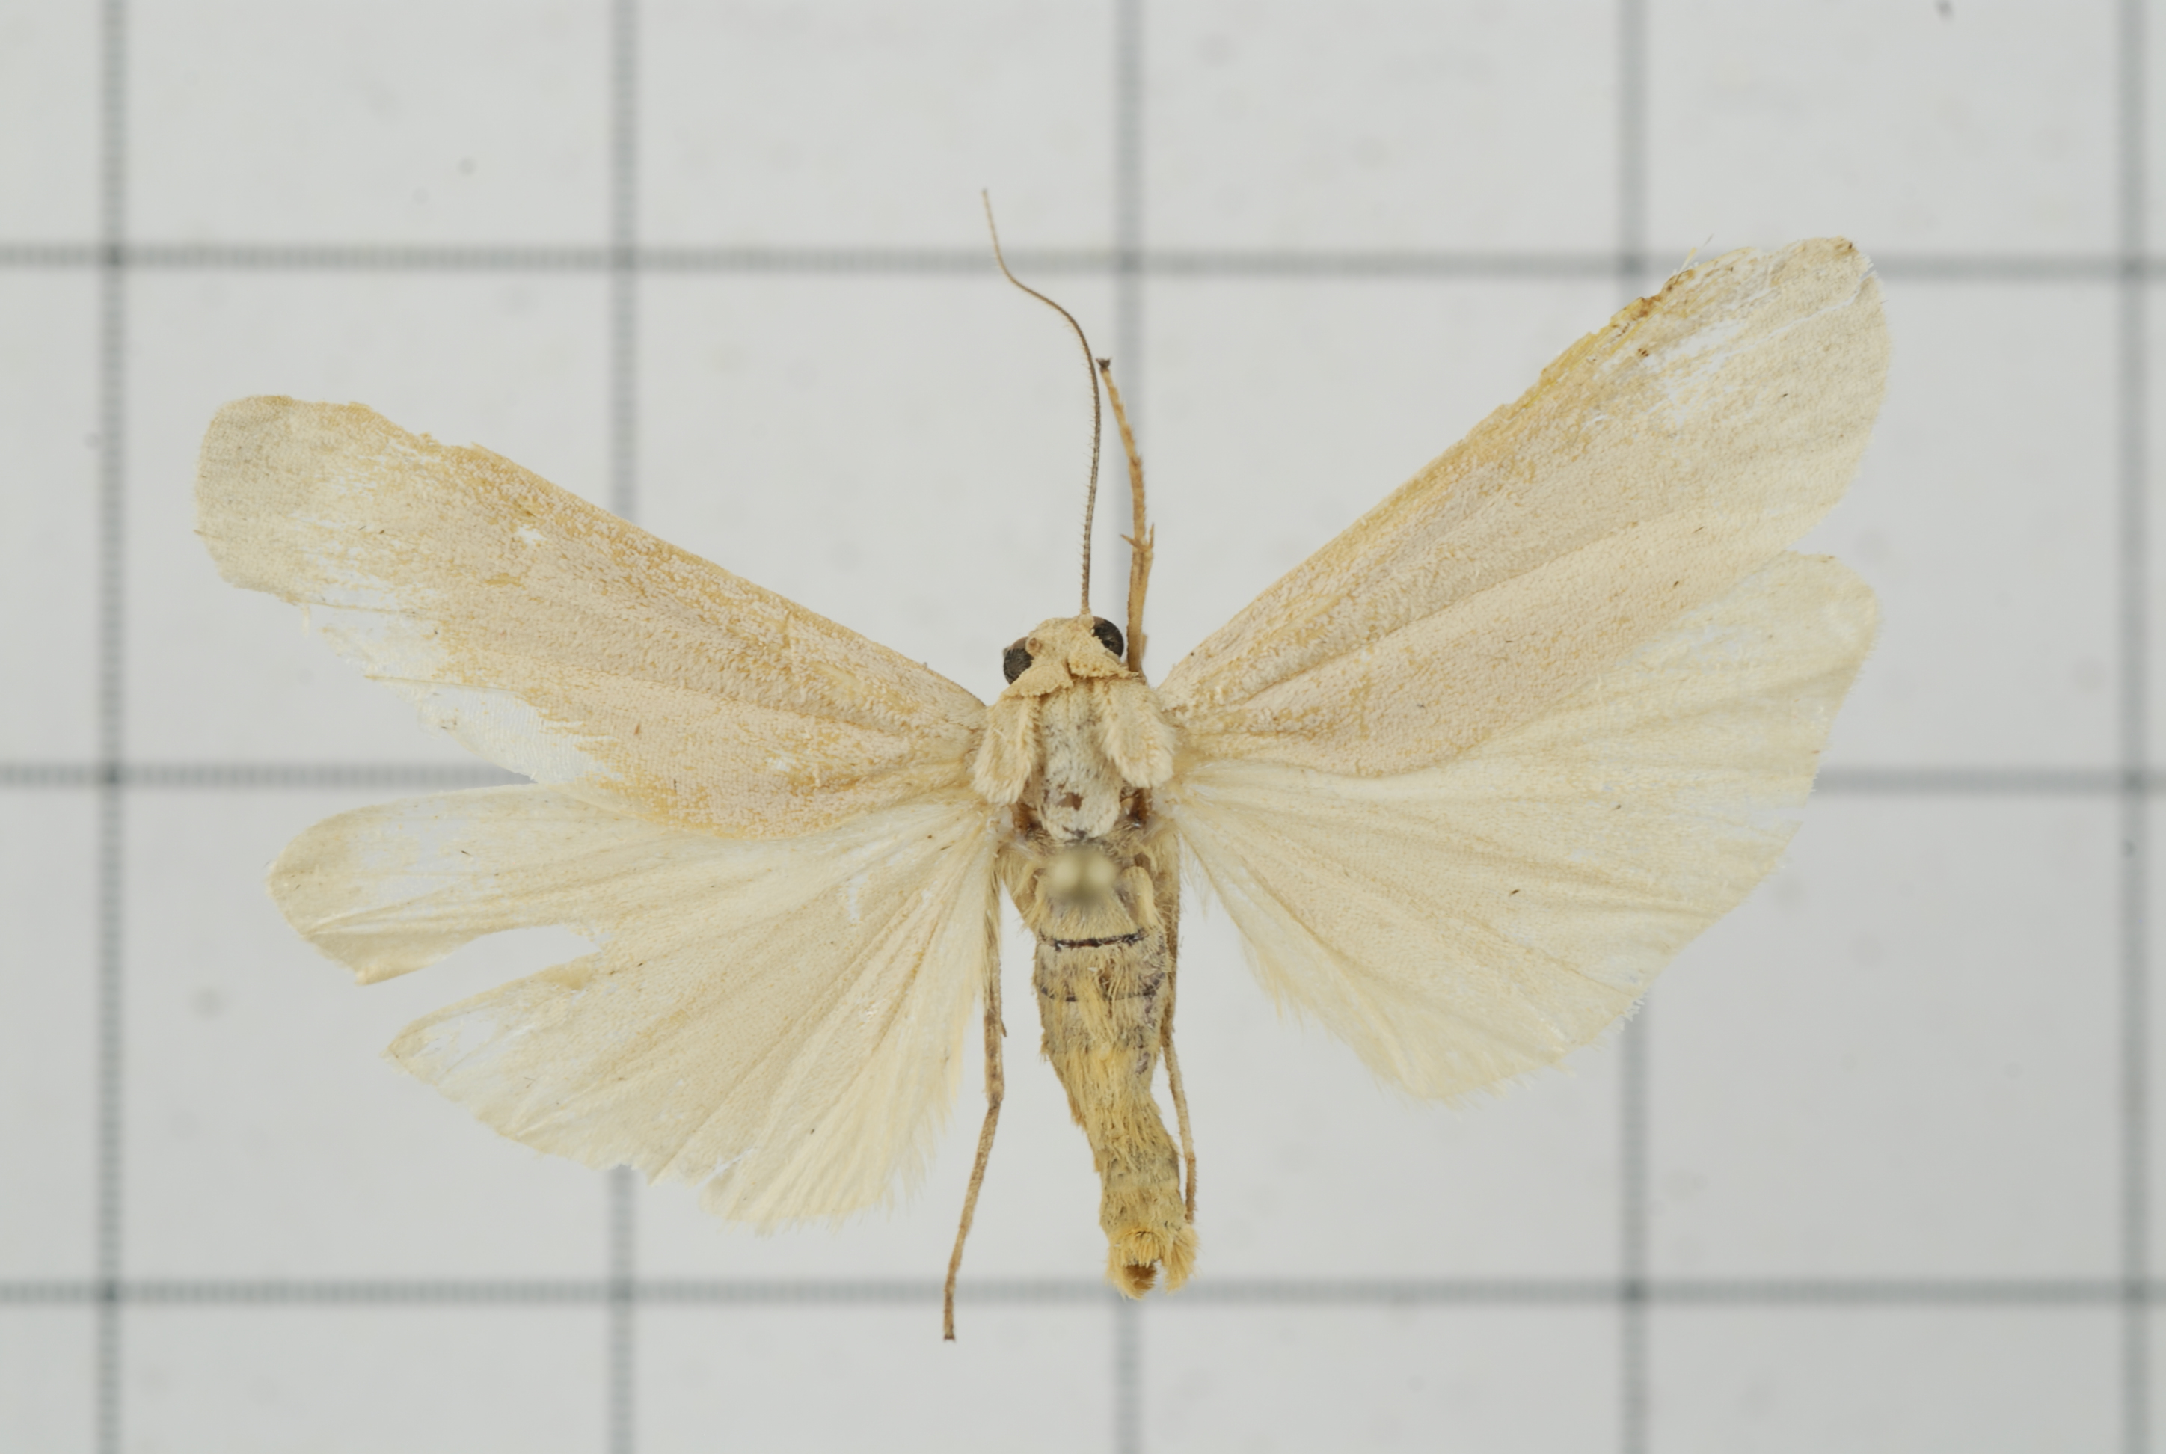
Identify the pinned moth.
Eilema ranrunensis
